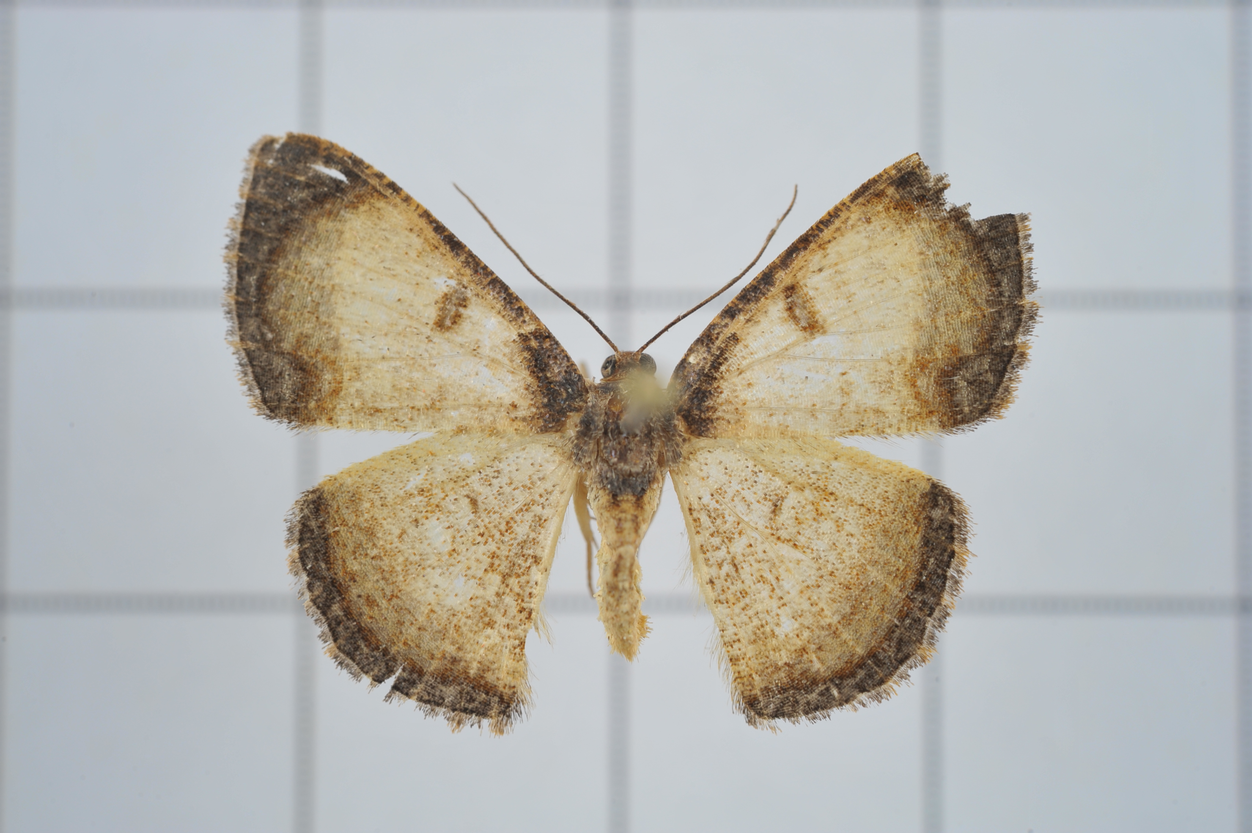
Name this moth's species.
Hydatocapnia gemina
